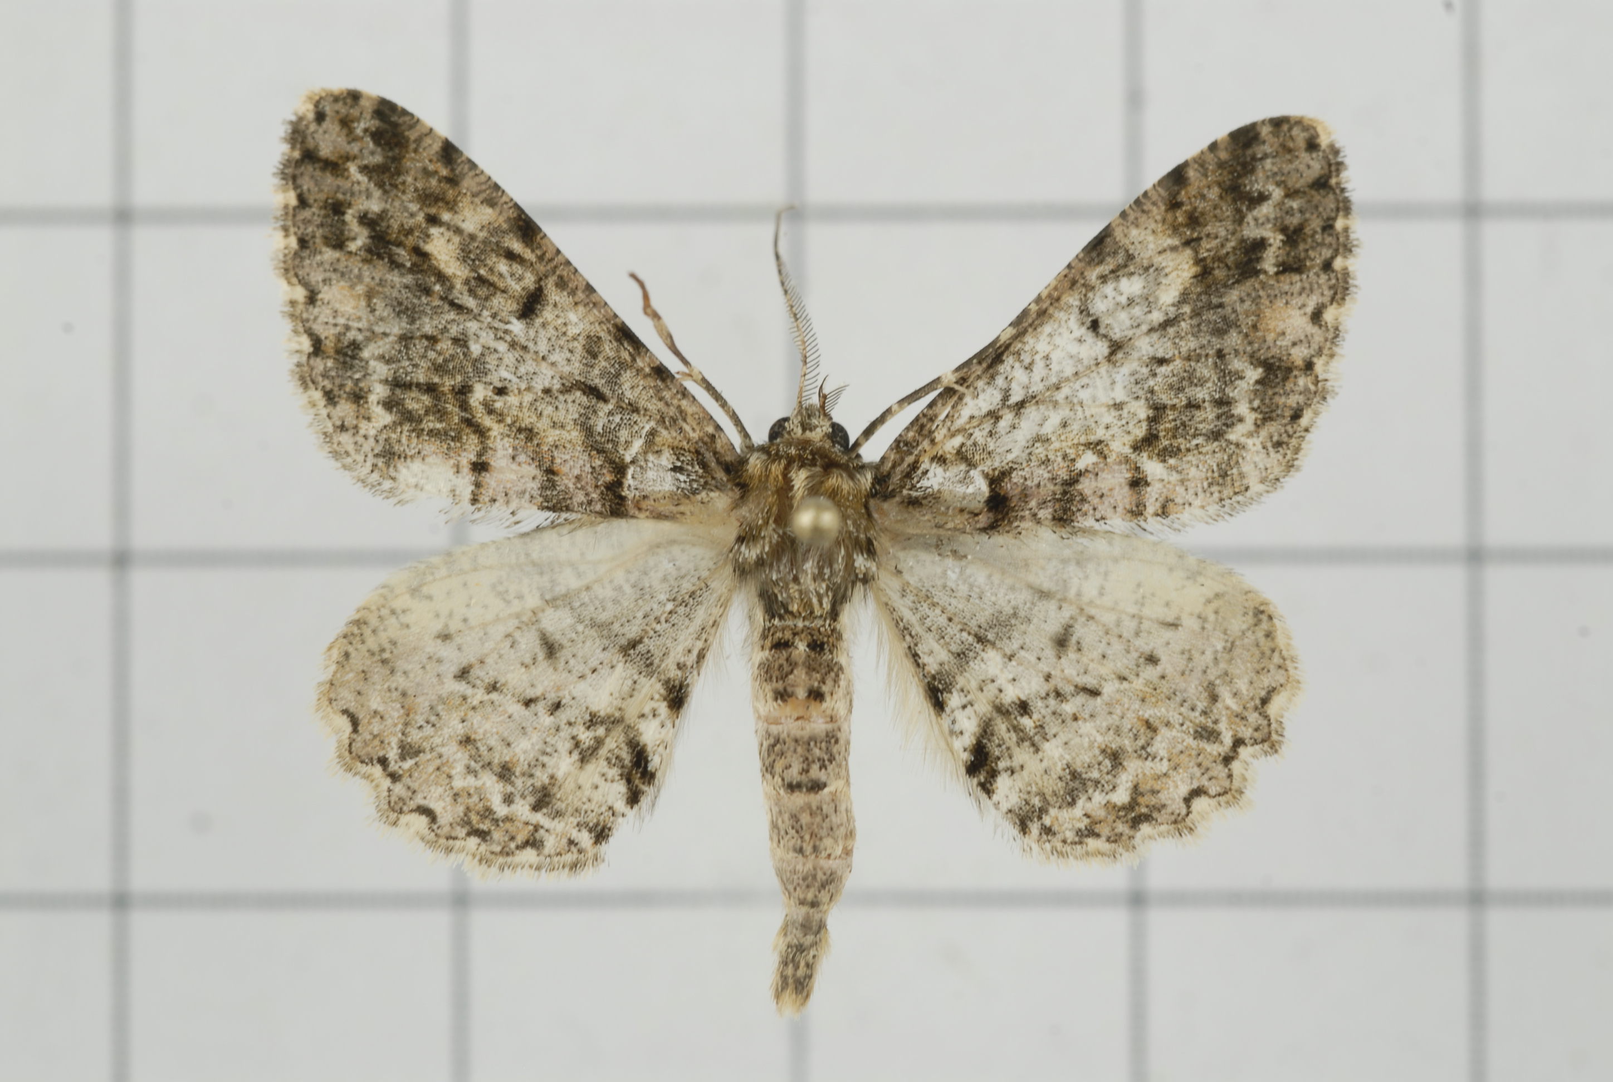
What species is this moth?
Alcis taiwanovariegata
